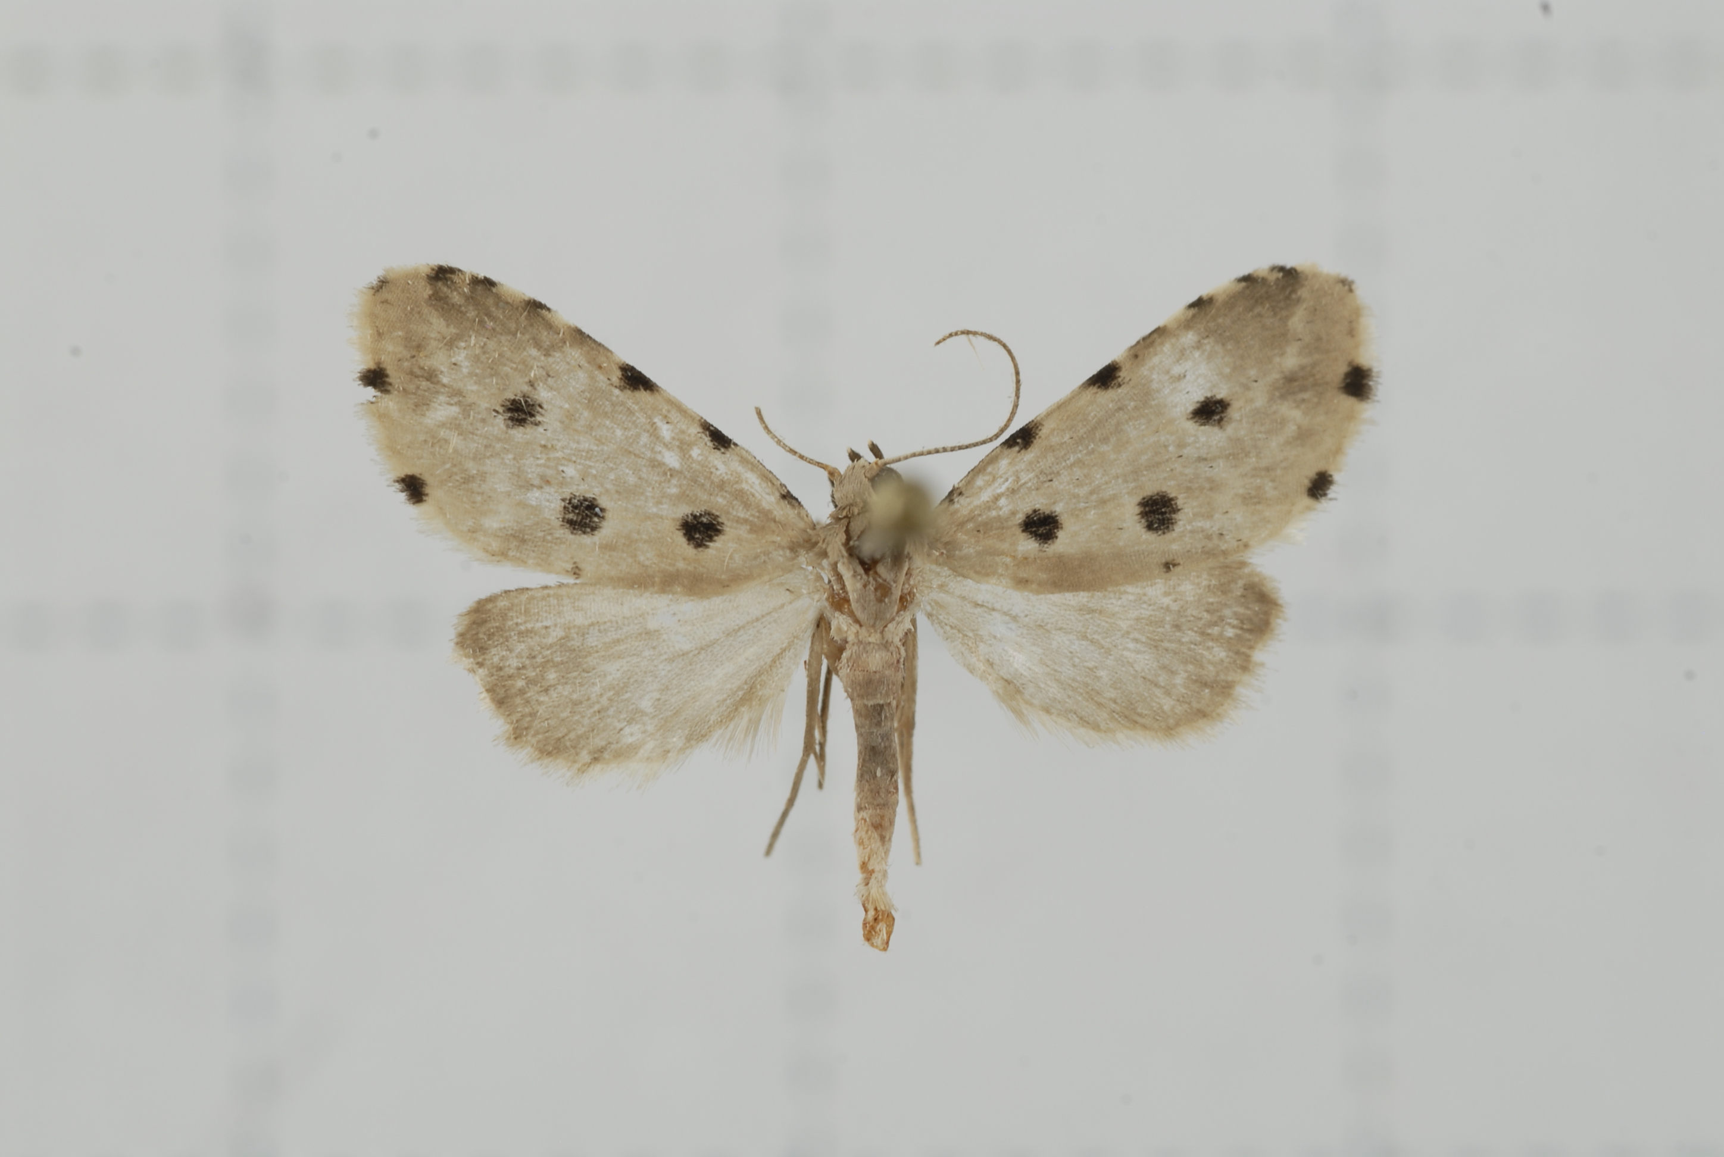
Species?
Metaemene atrigutta
